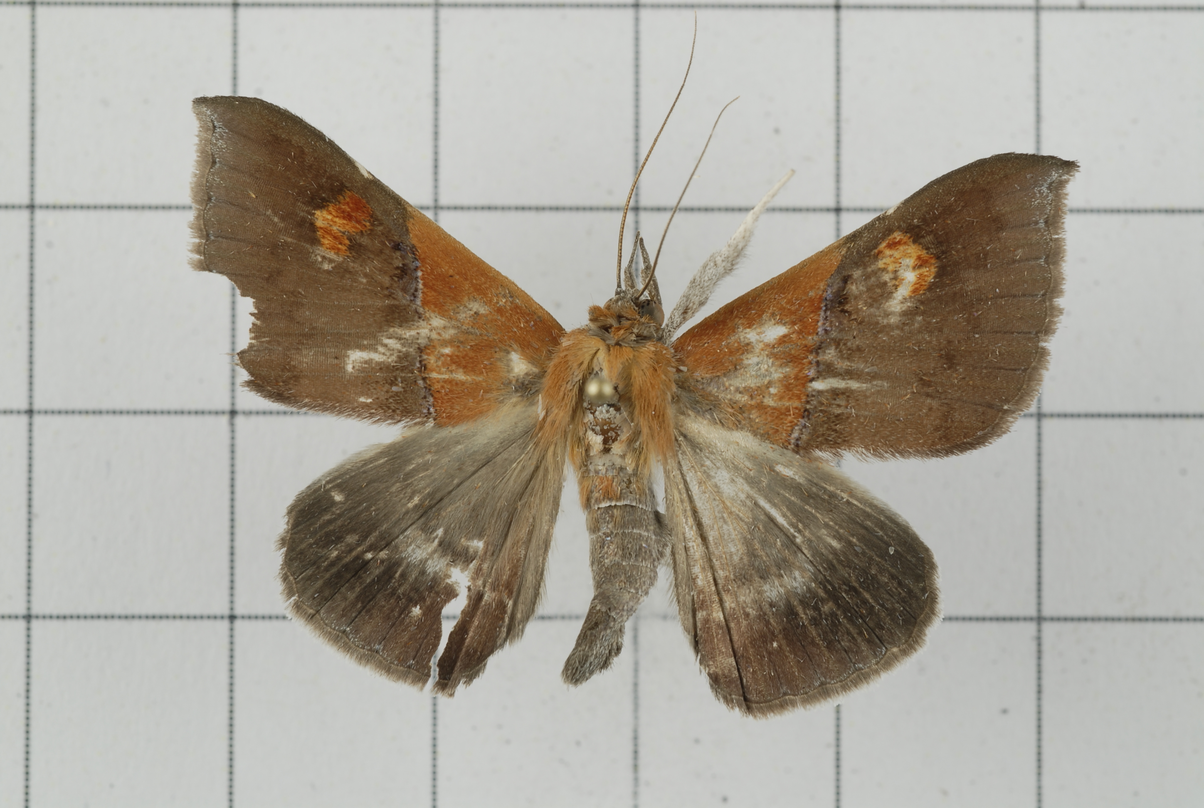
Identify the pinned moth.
Sympis rufibasis
